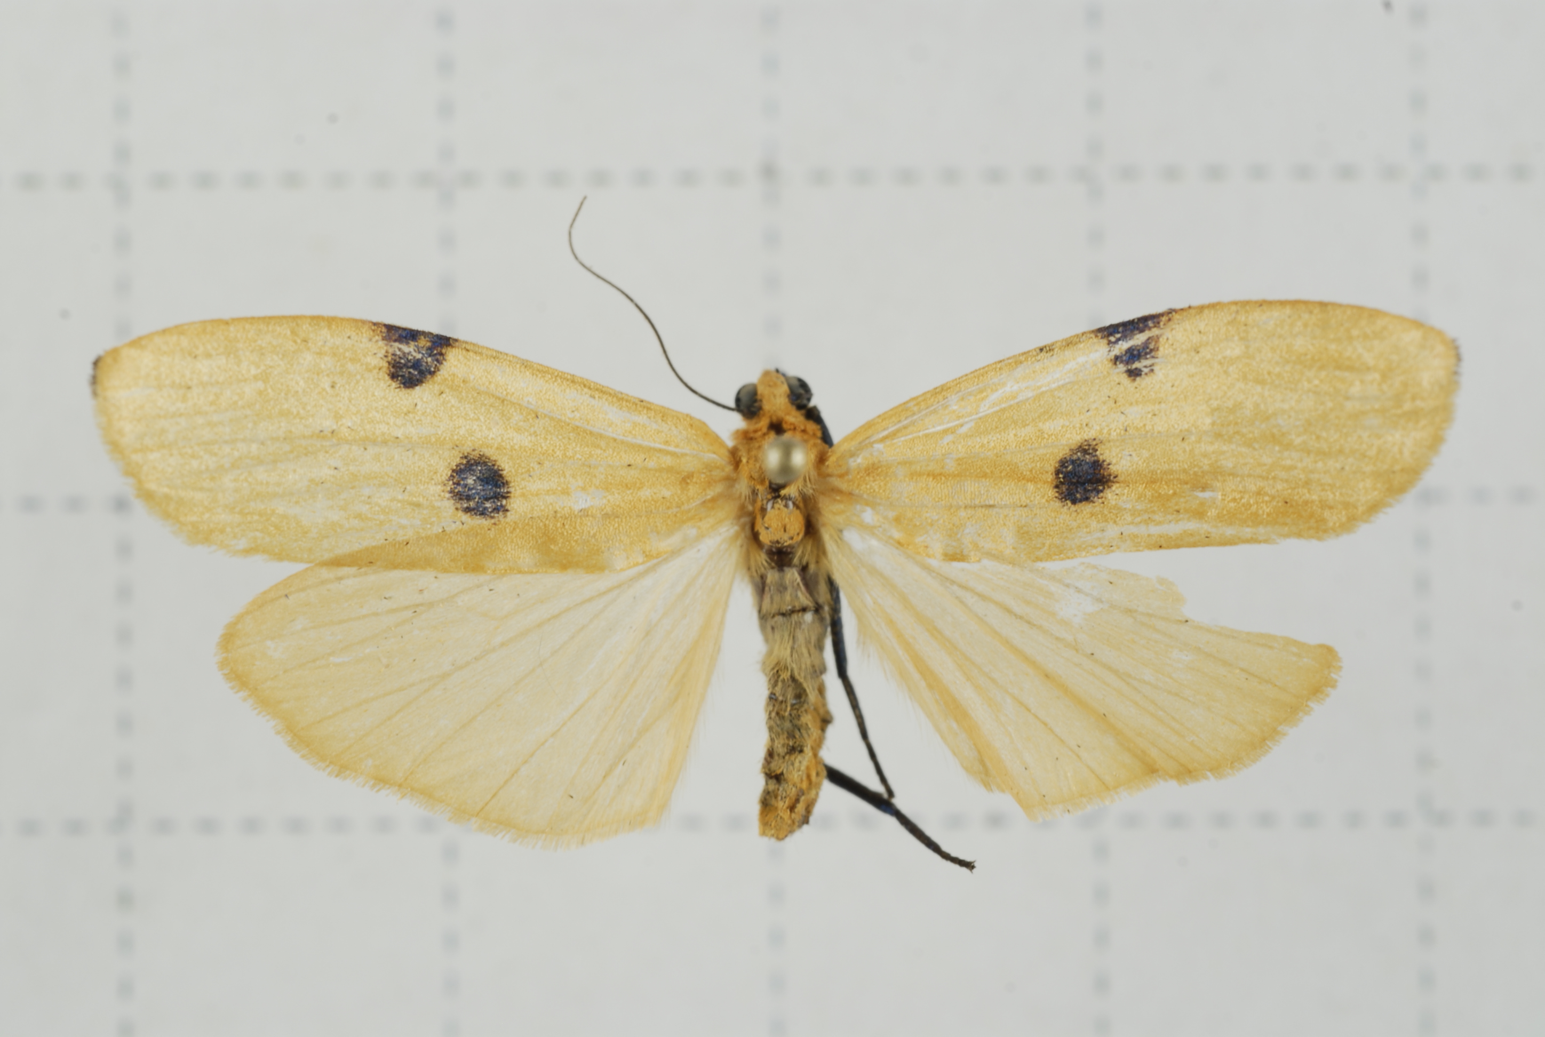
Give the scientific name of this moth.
Conilepia nigricosta paiwan
